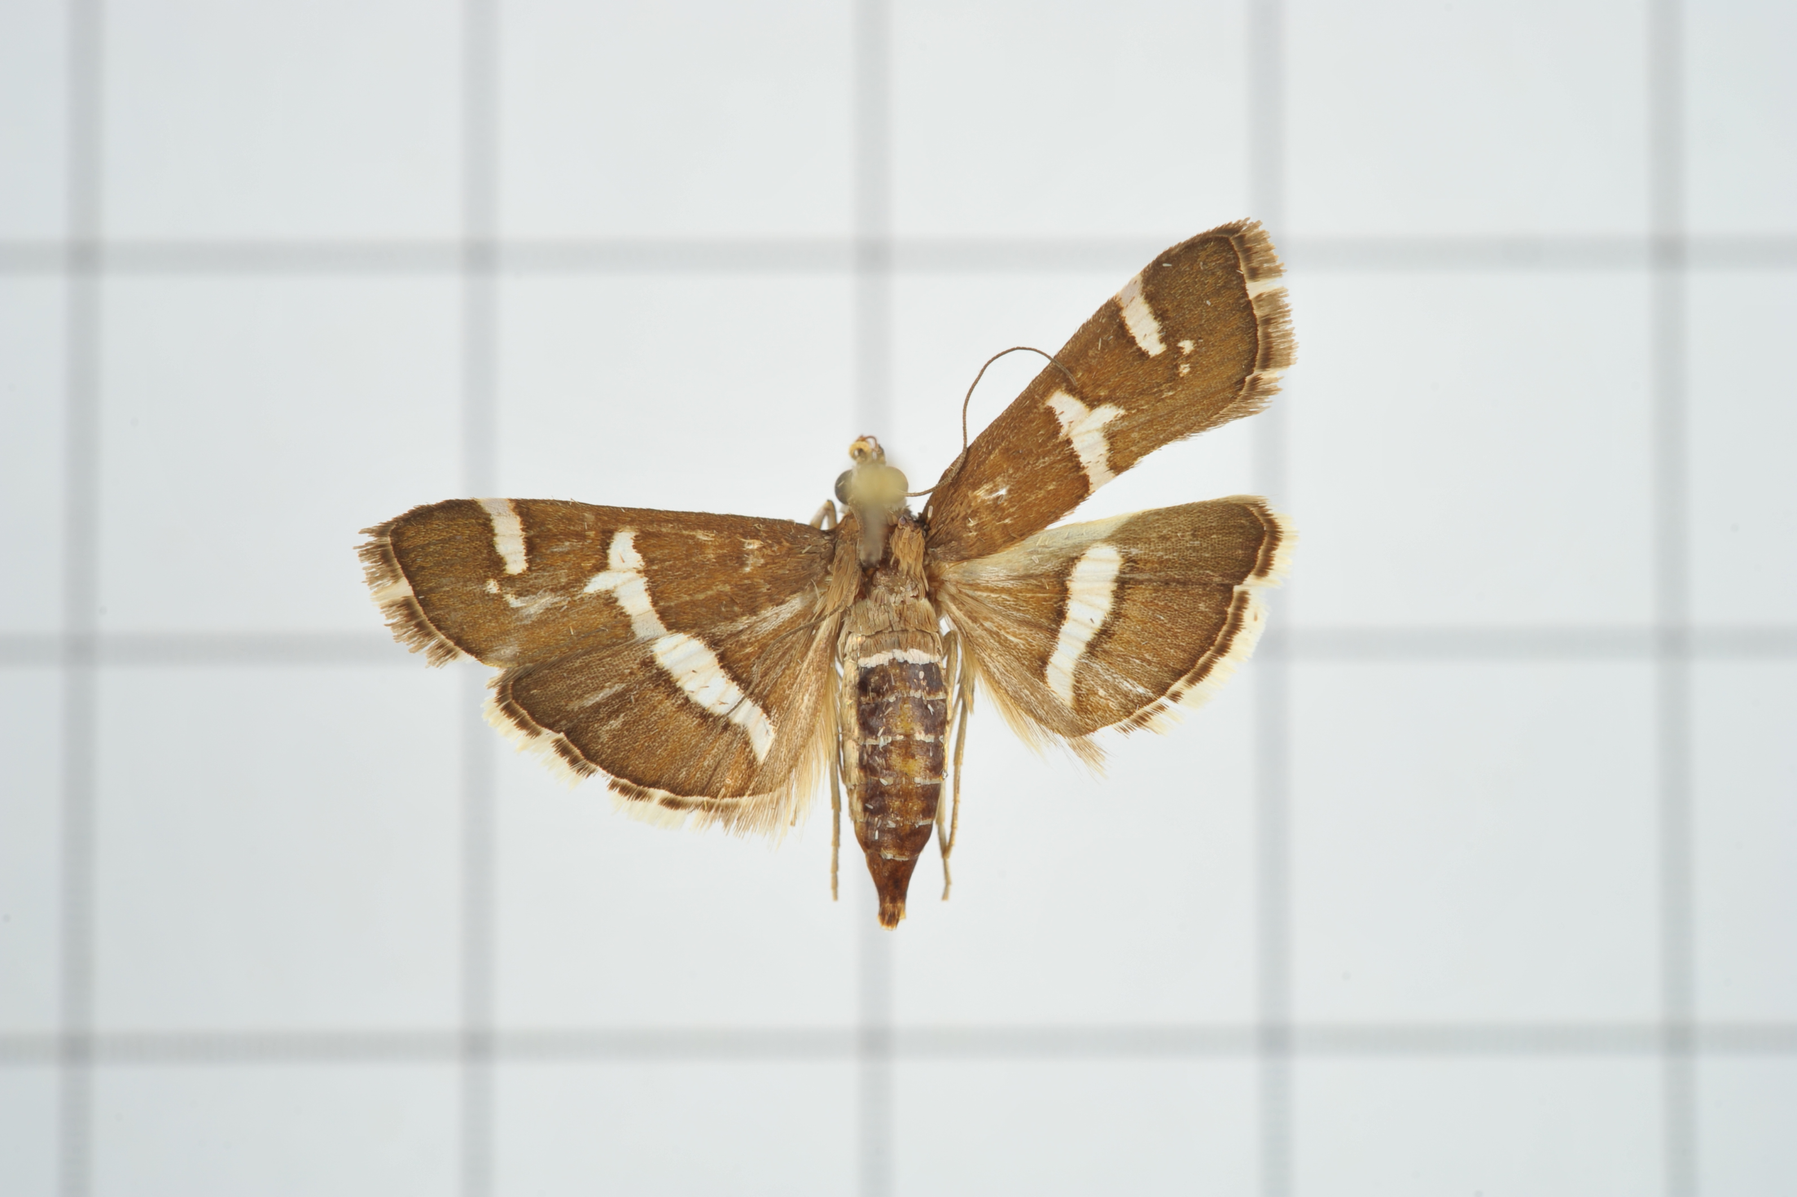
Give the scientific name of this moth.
Spoladea recurvalis
